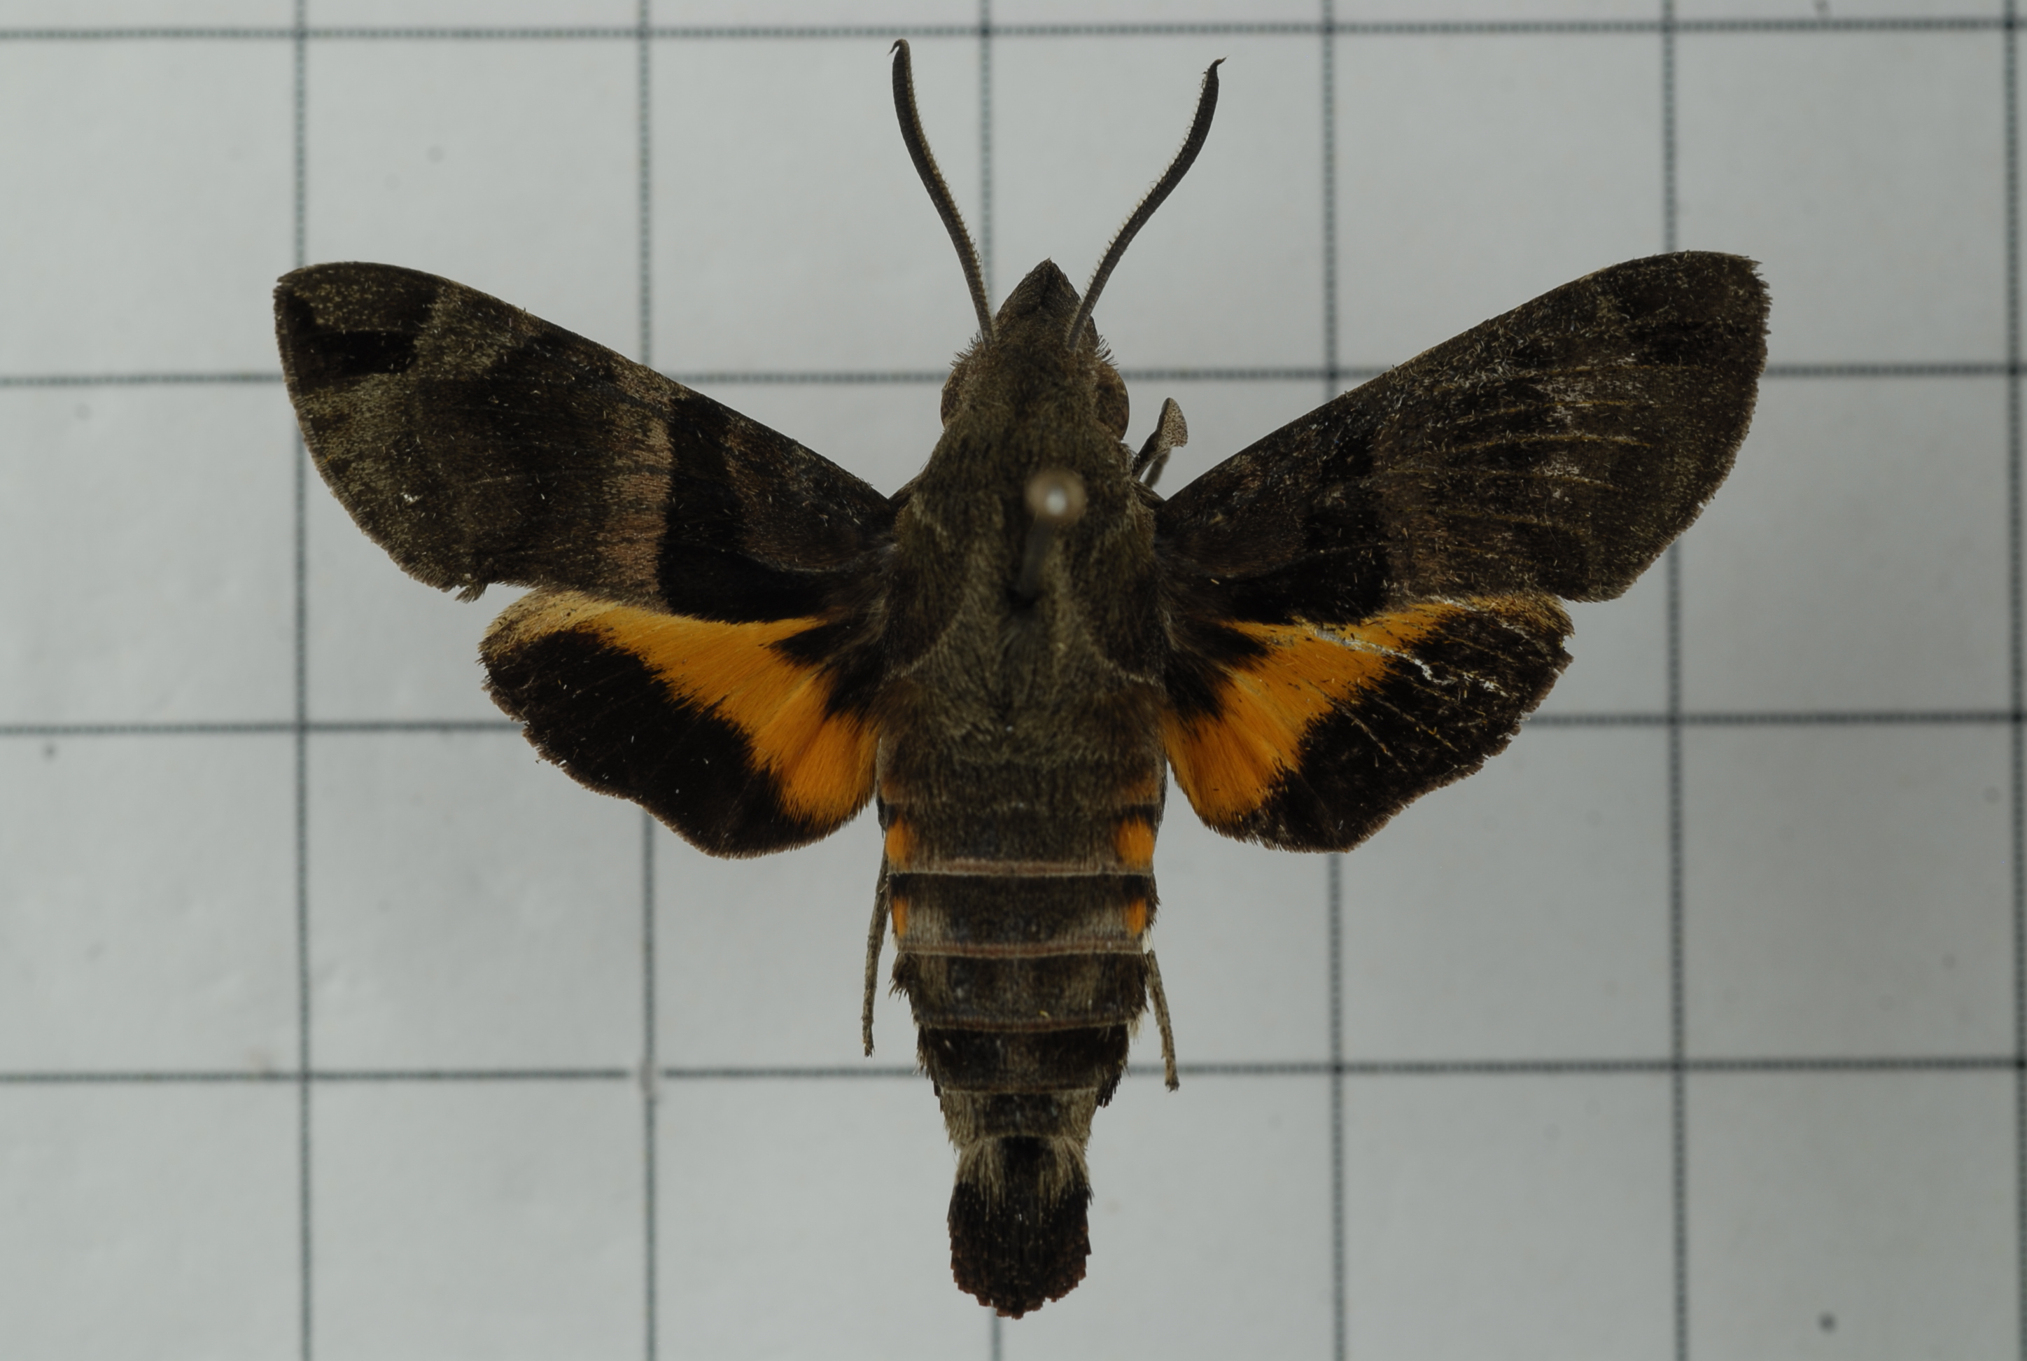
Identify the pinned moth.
Macroglossum sitiene
